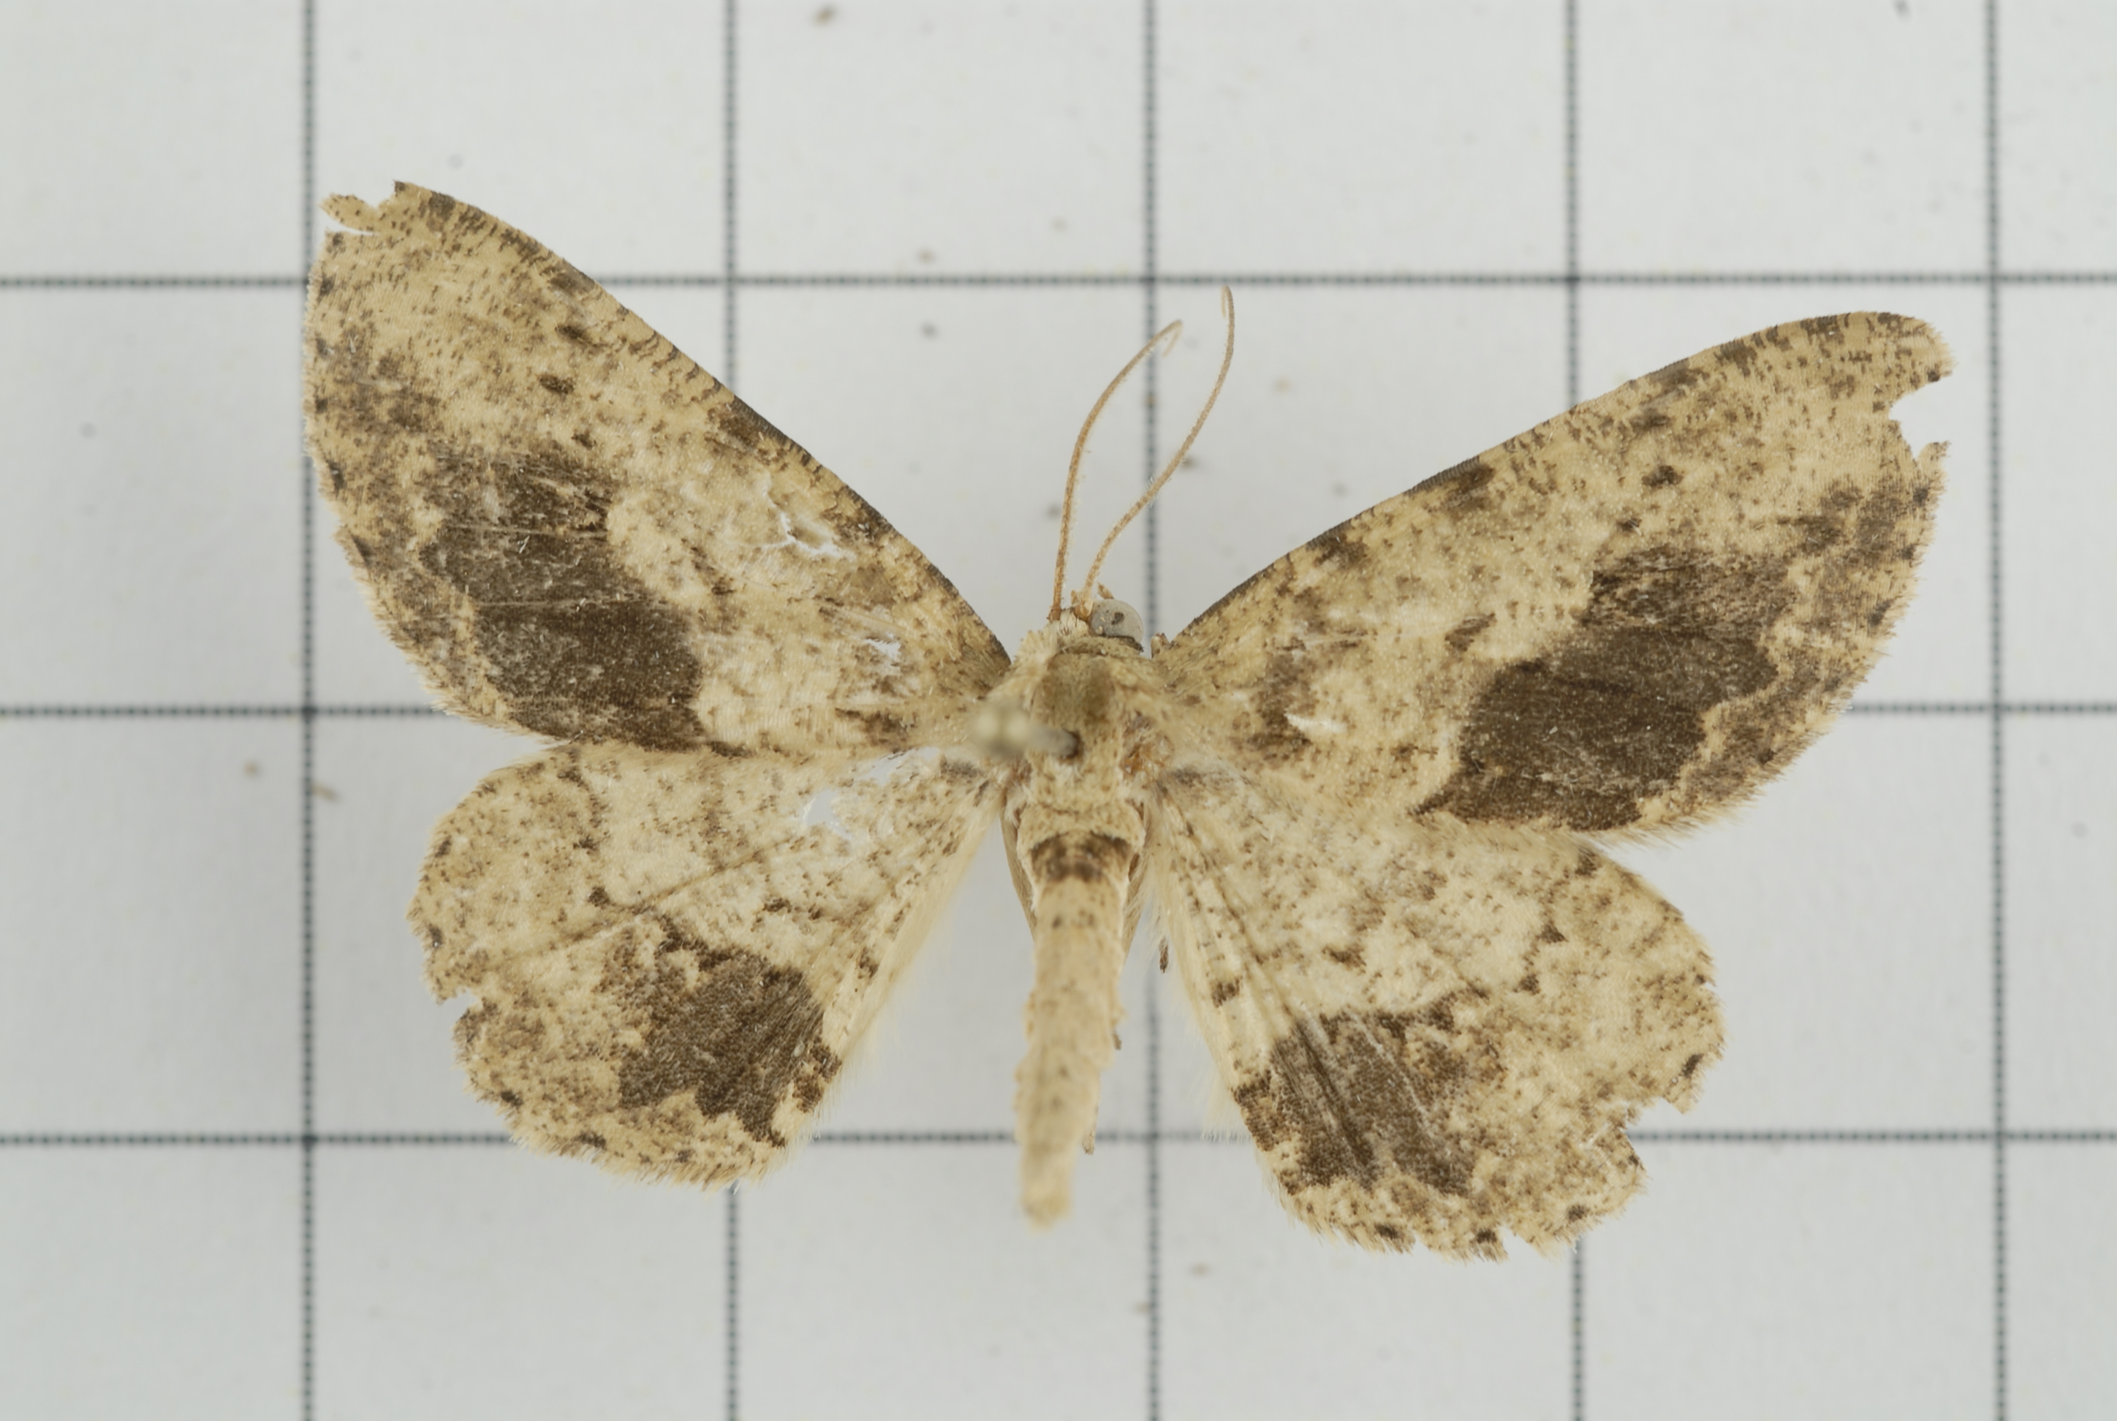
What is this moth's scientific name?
Ectropis bhurmitra
